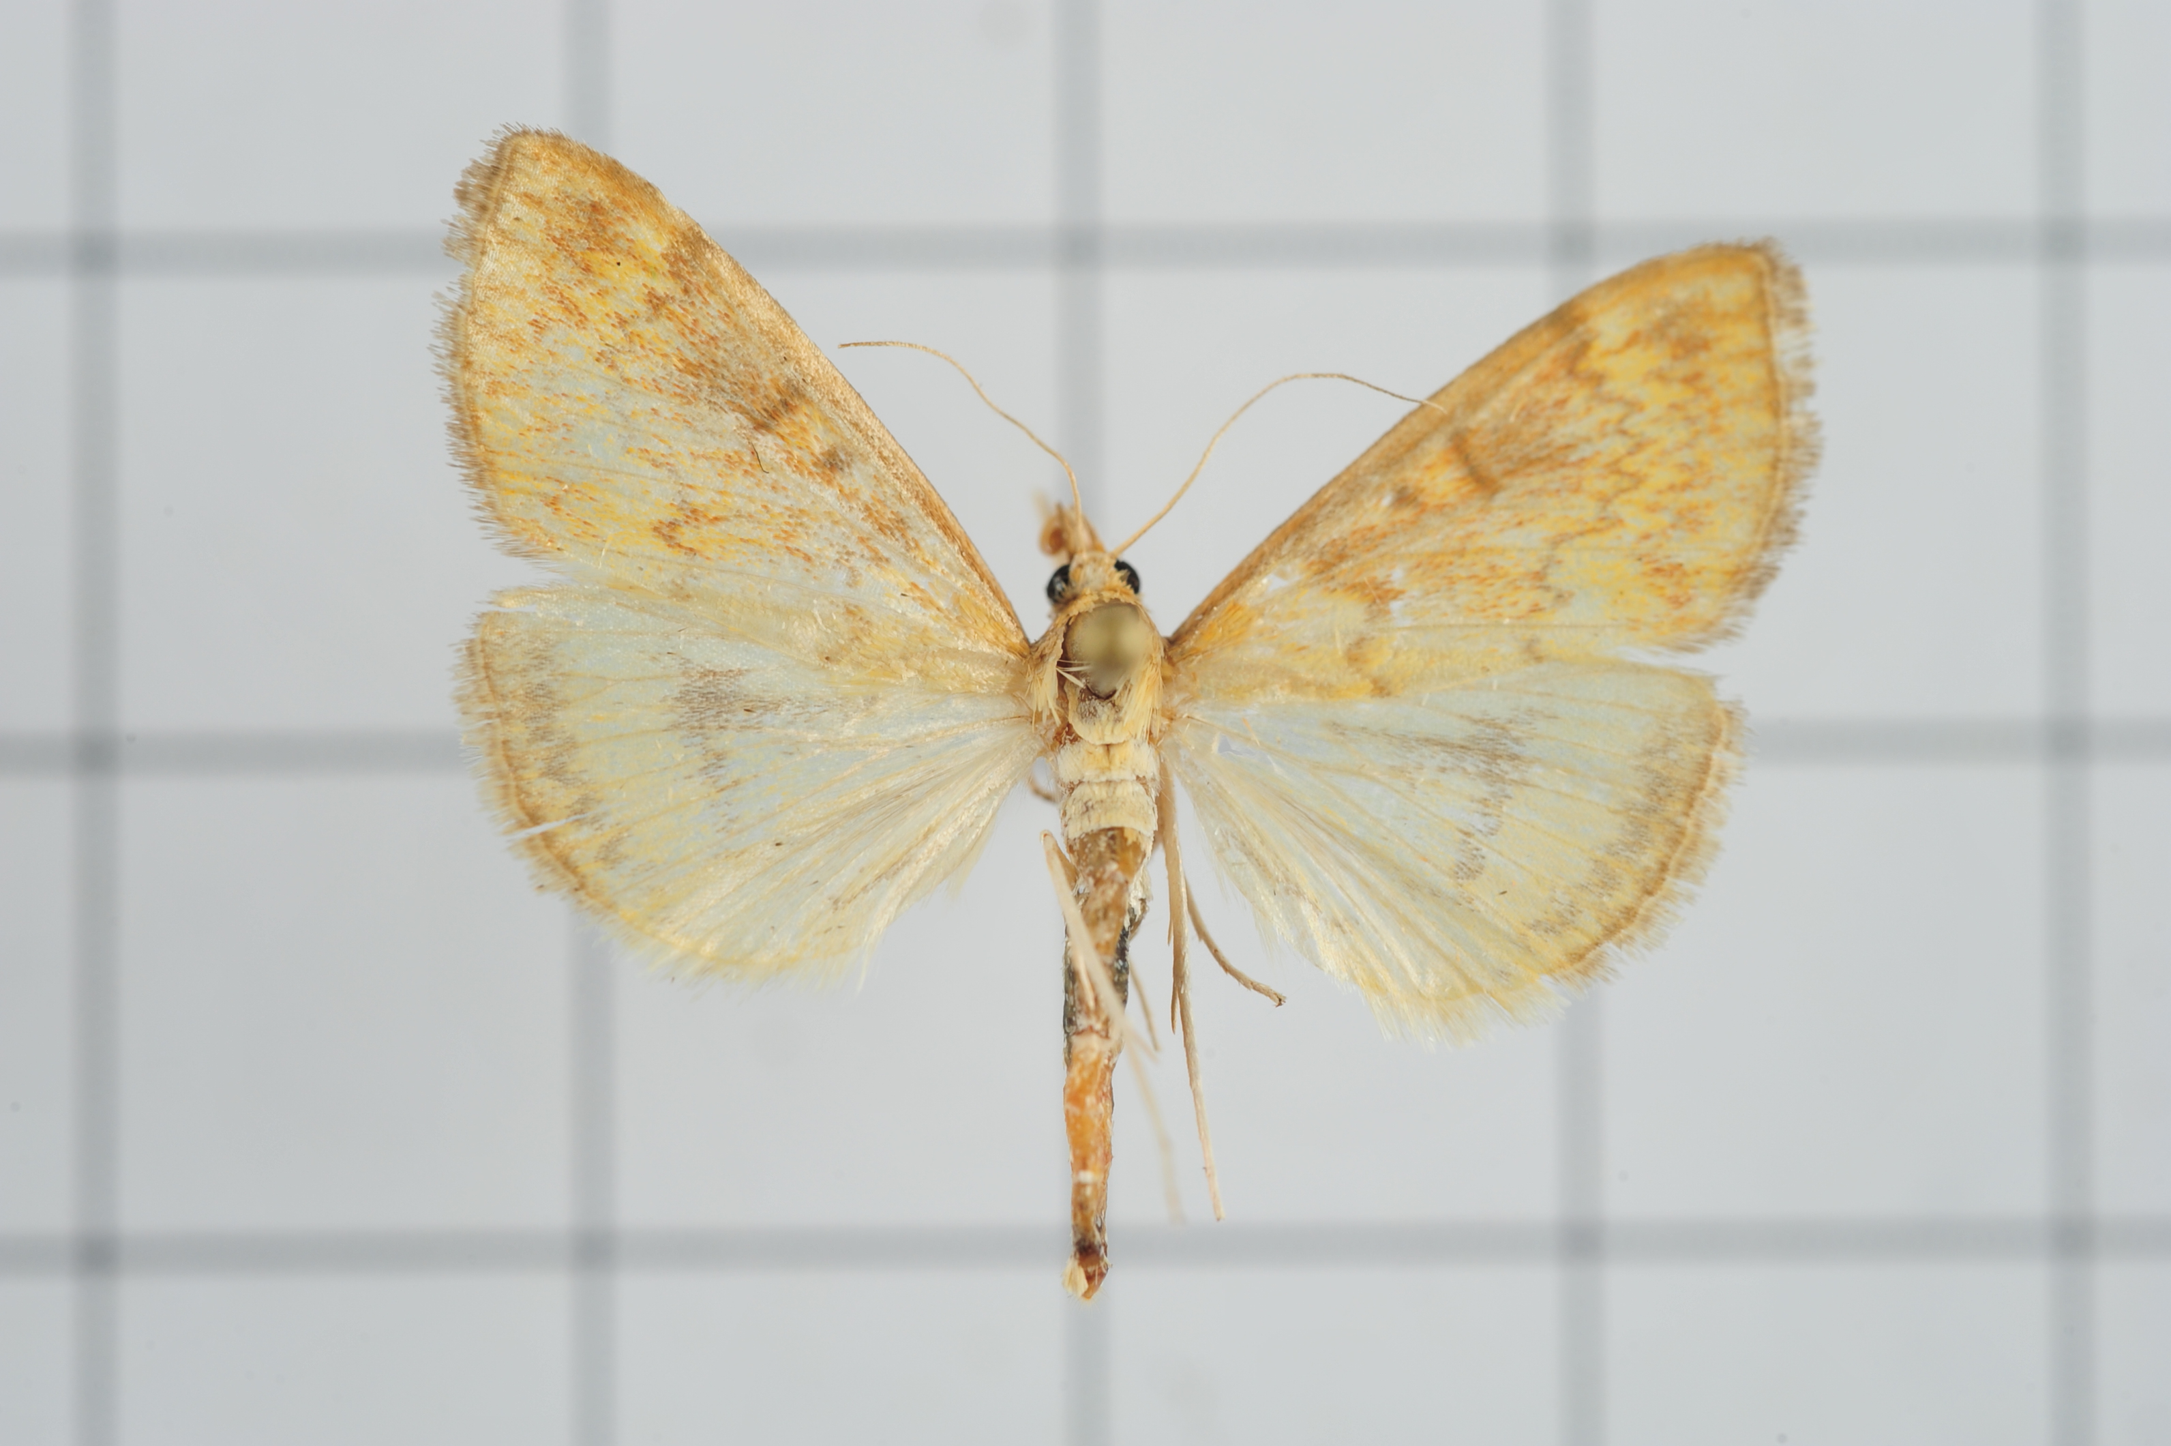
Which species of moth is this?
Ostrinia zealis
